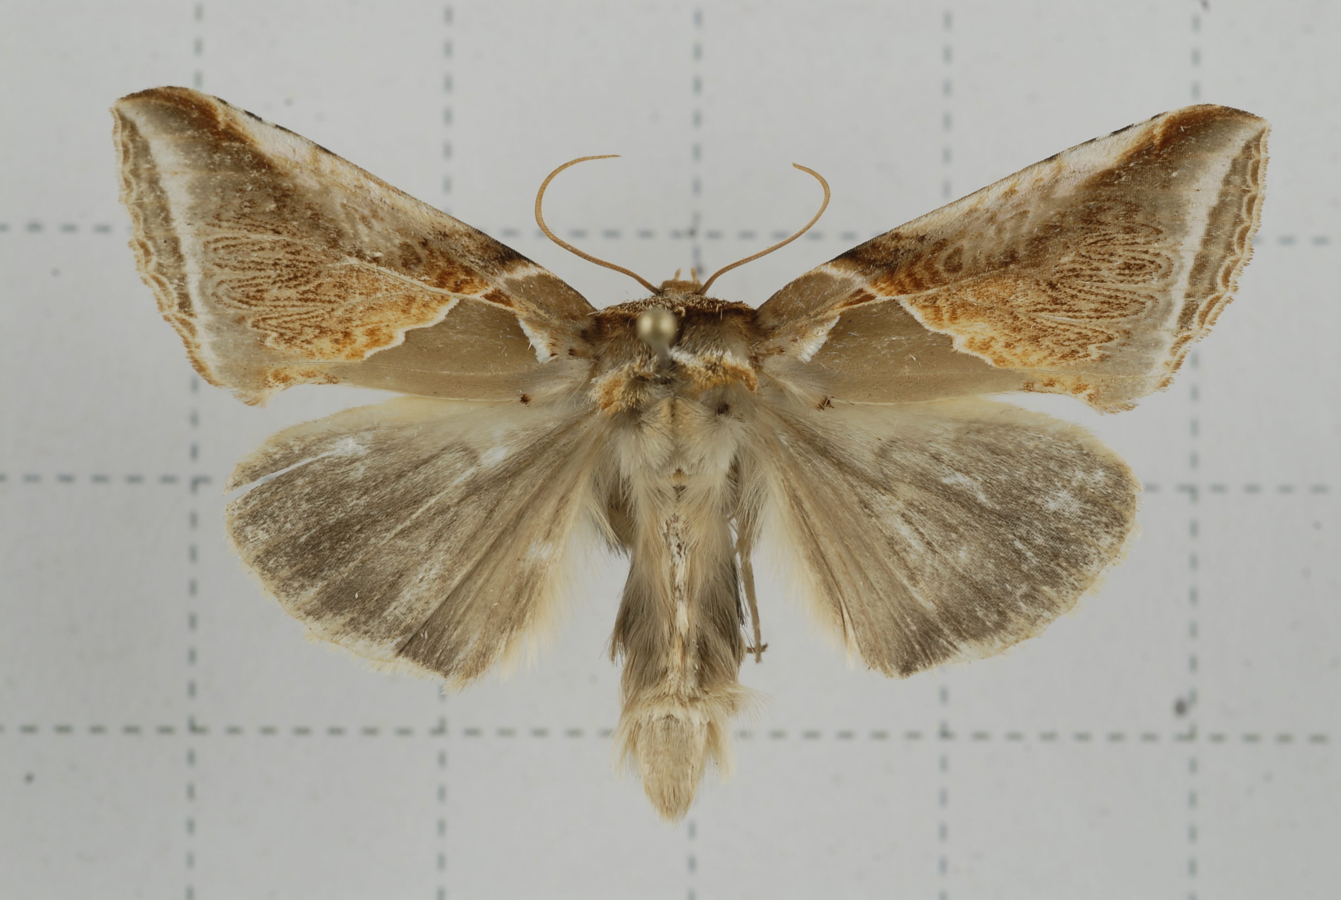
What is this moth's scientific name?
Habrosyne indica formosana
